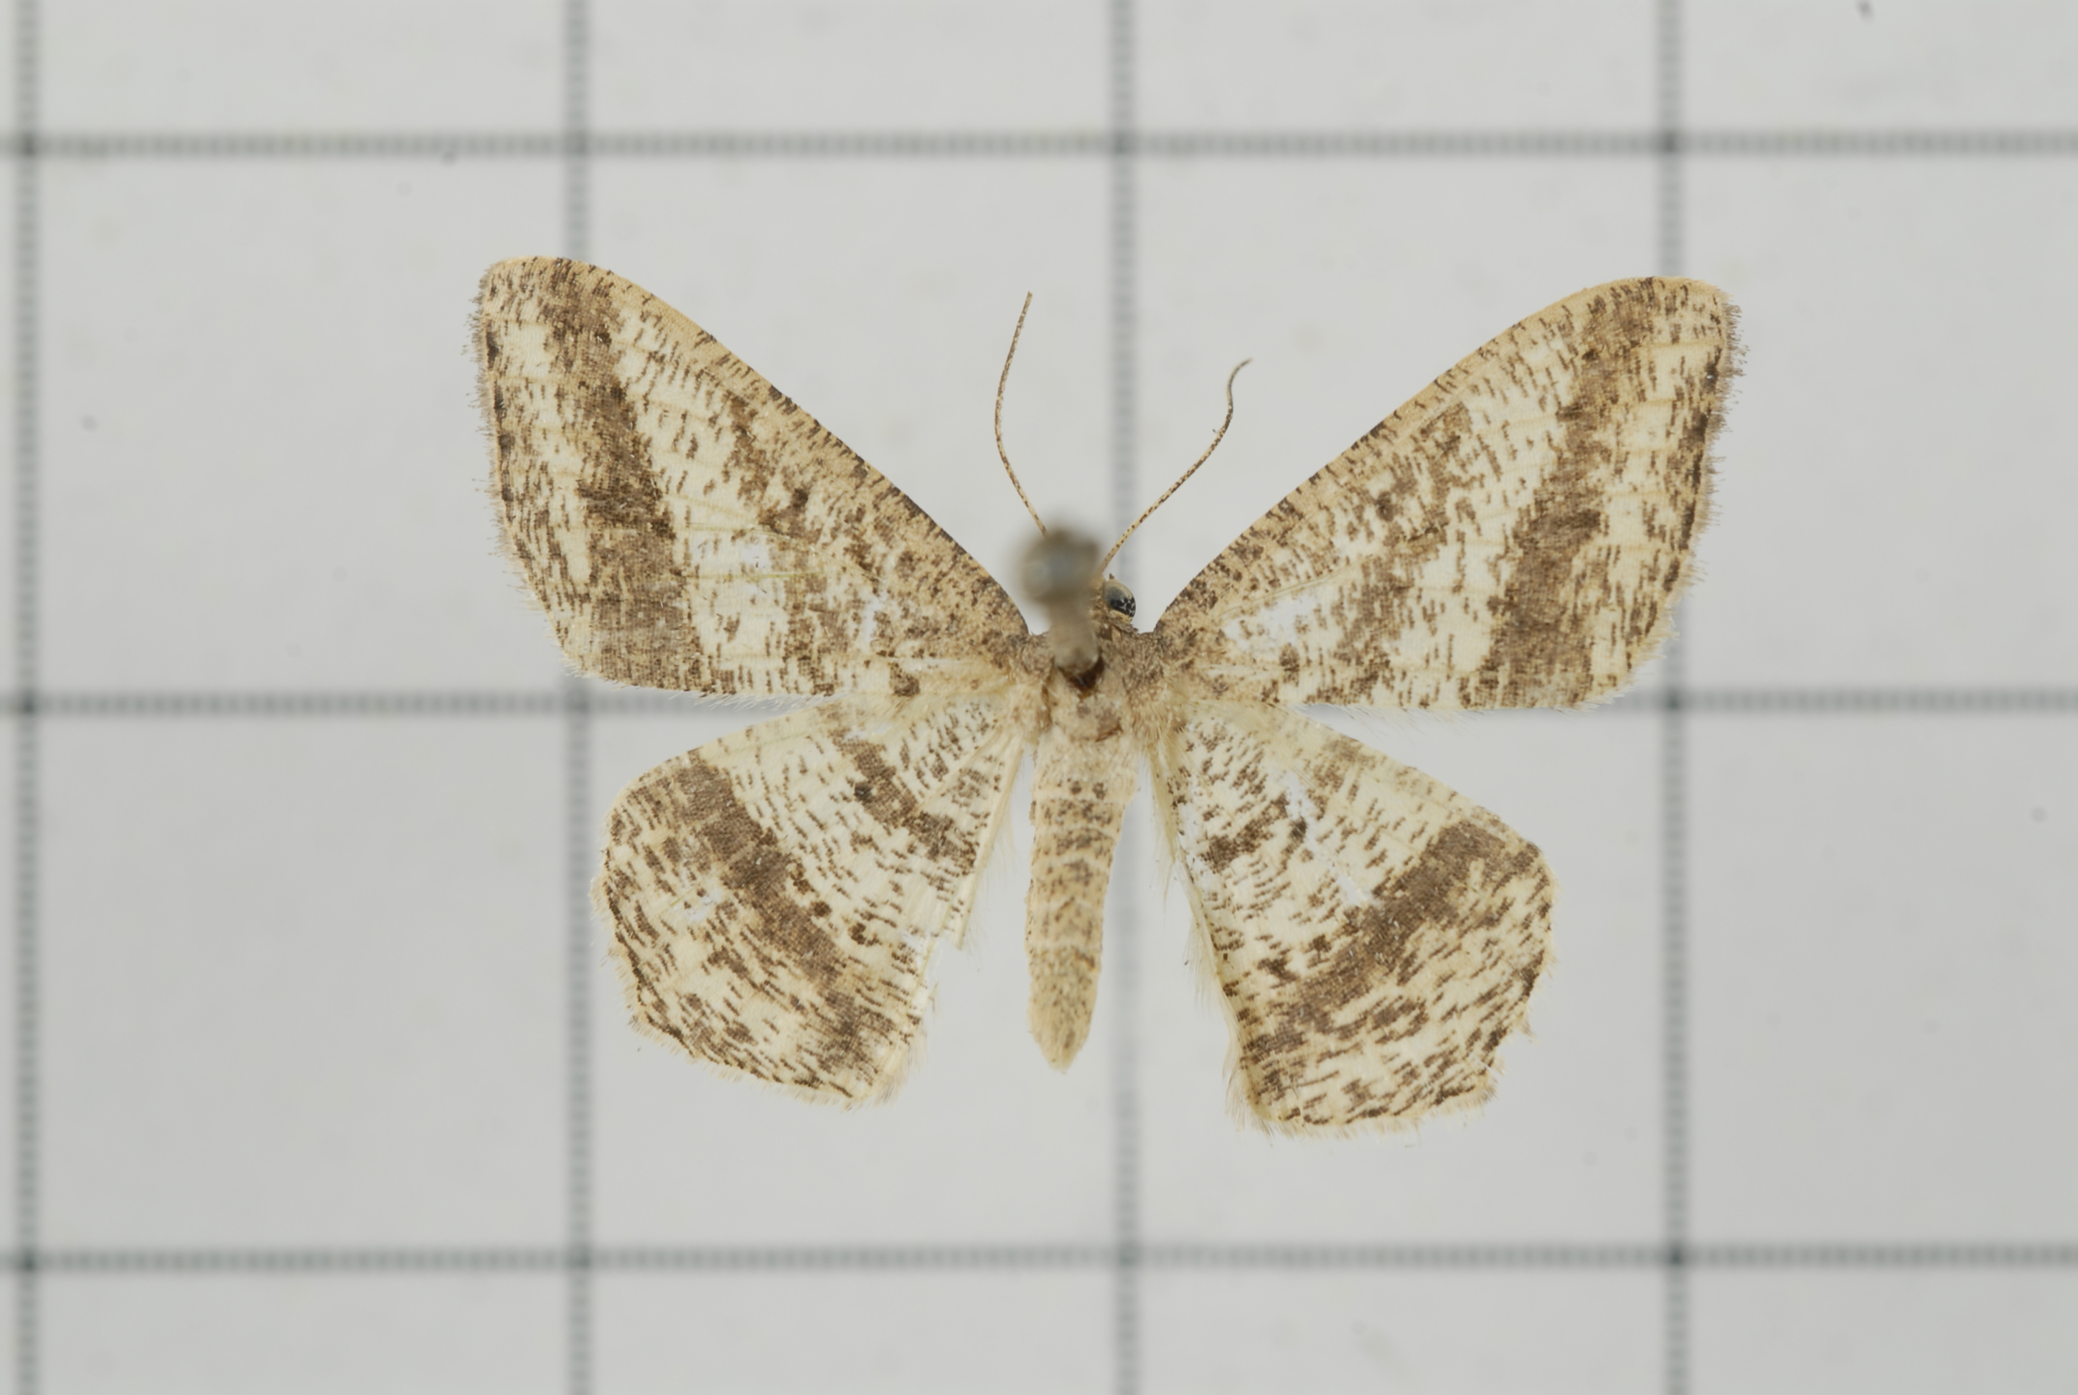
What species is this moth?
Chiasmia normata
